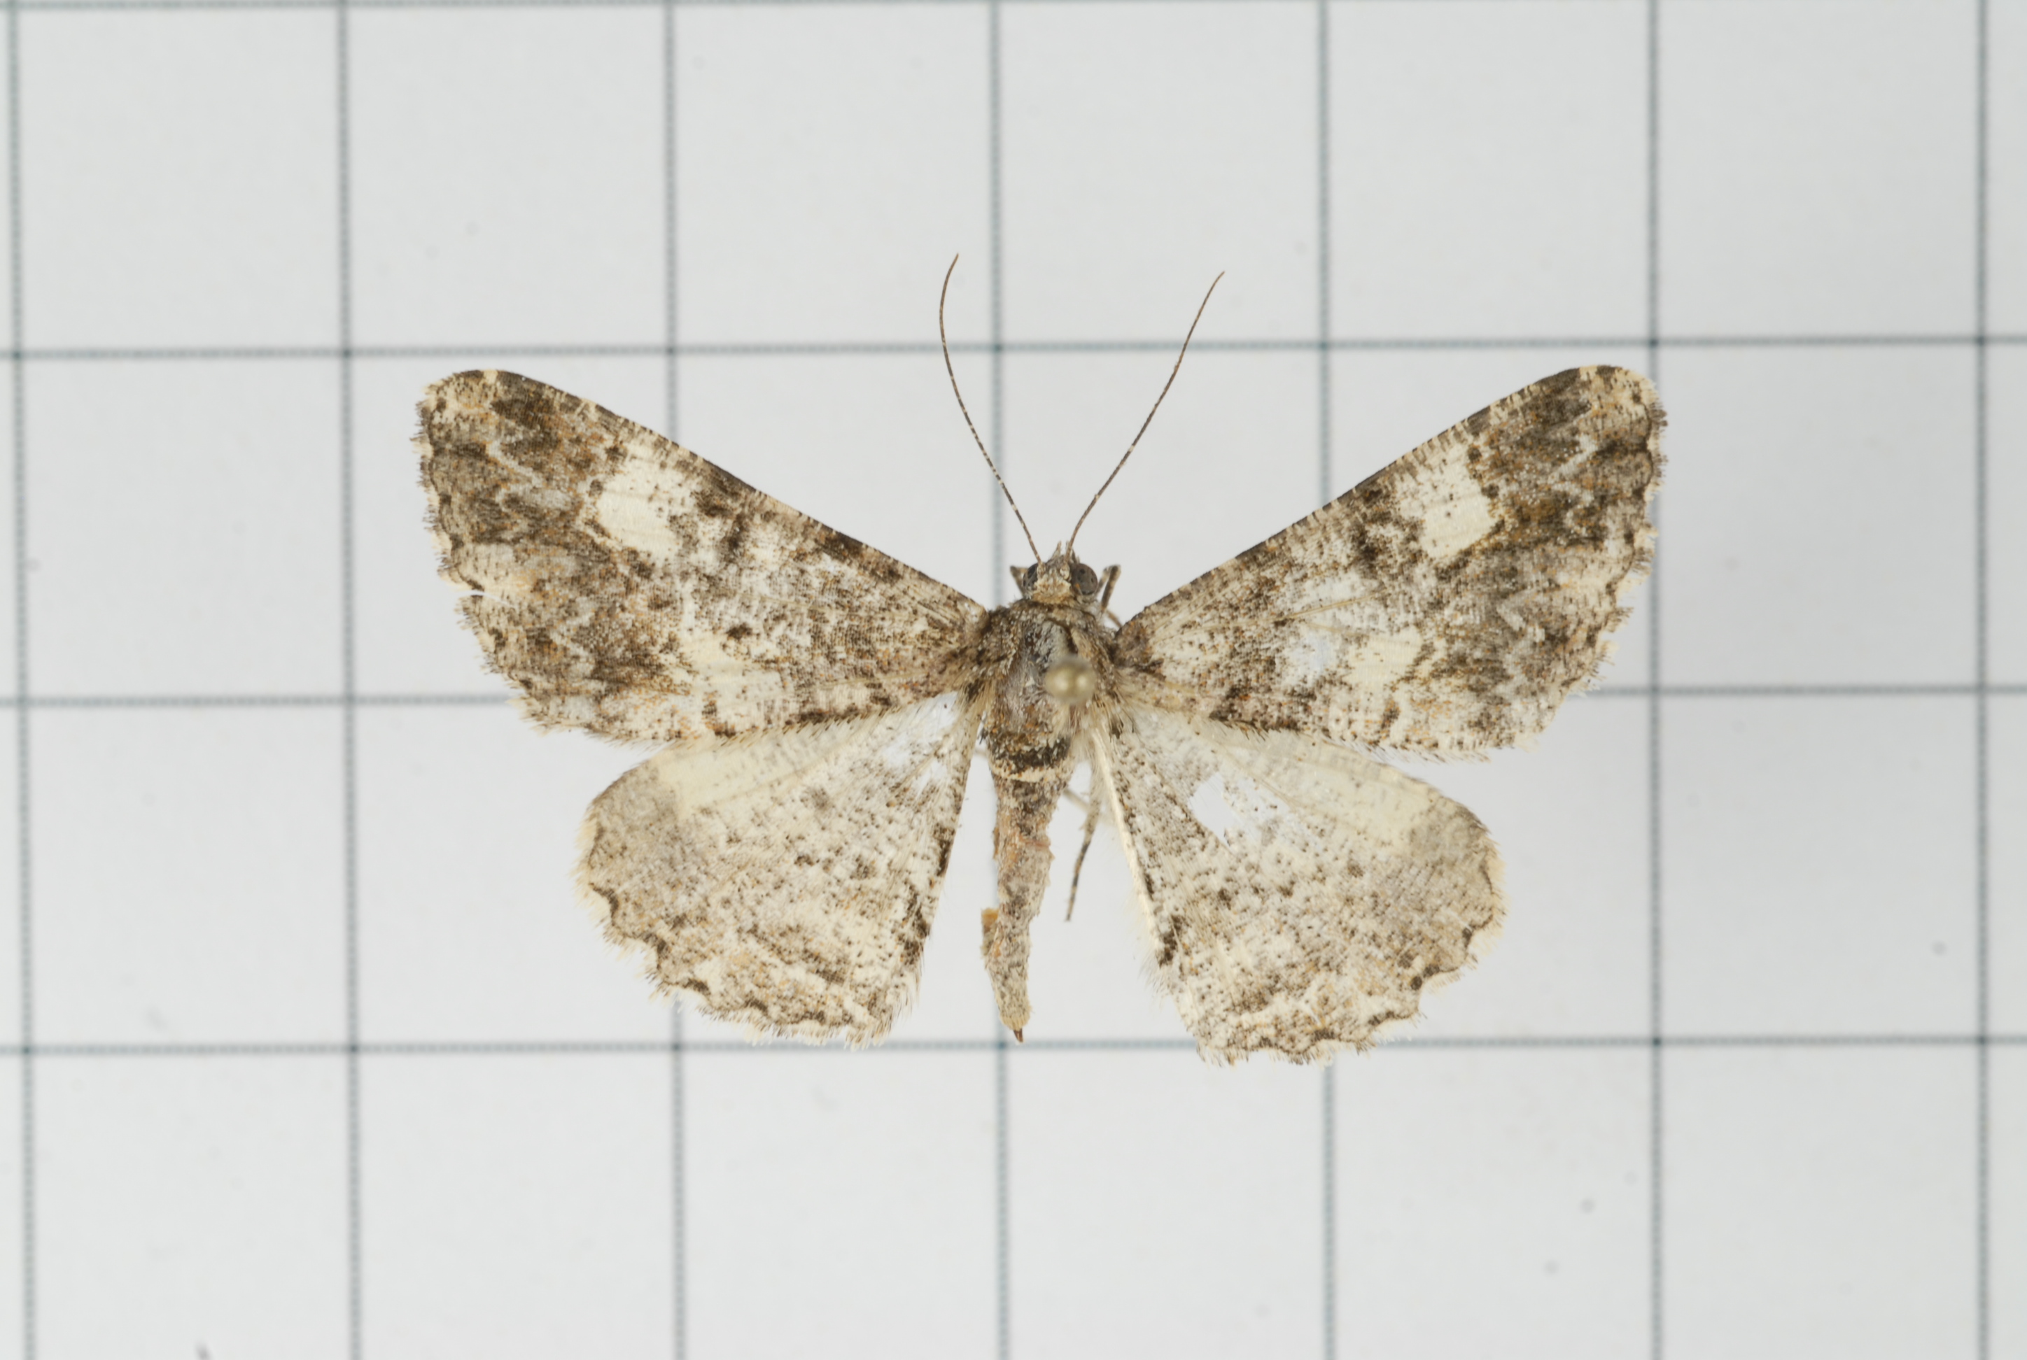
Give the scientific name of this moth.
Alcis taiwanovariegata
